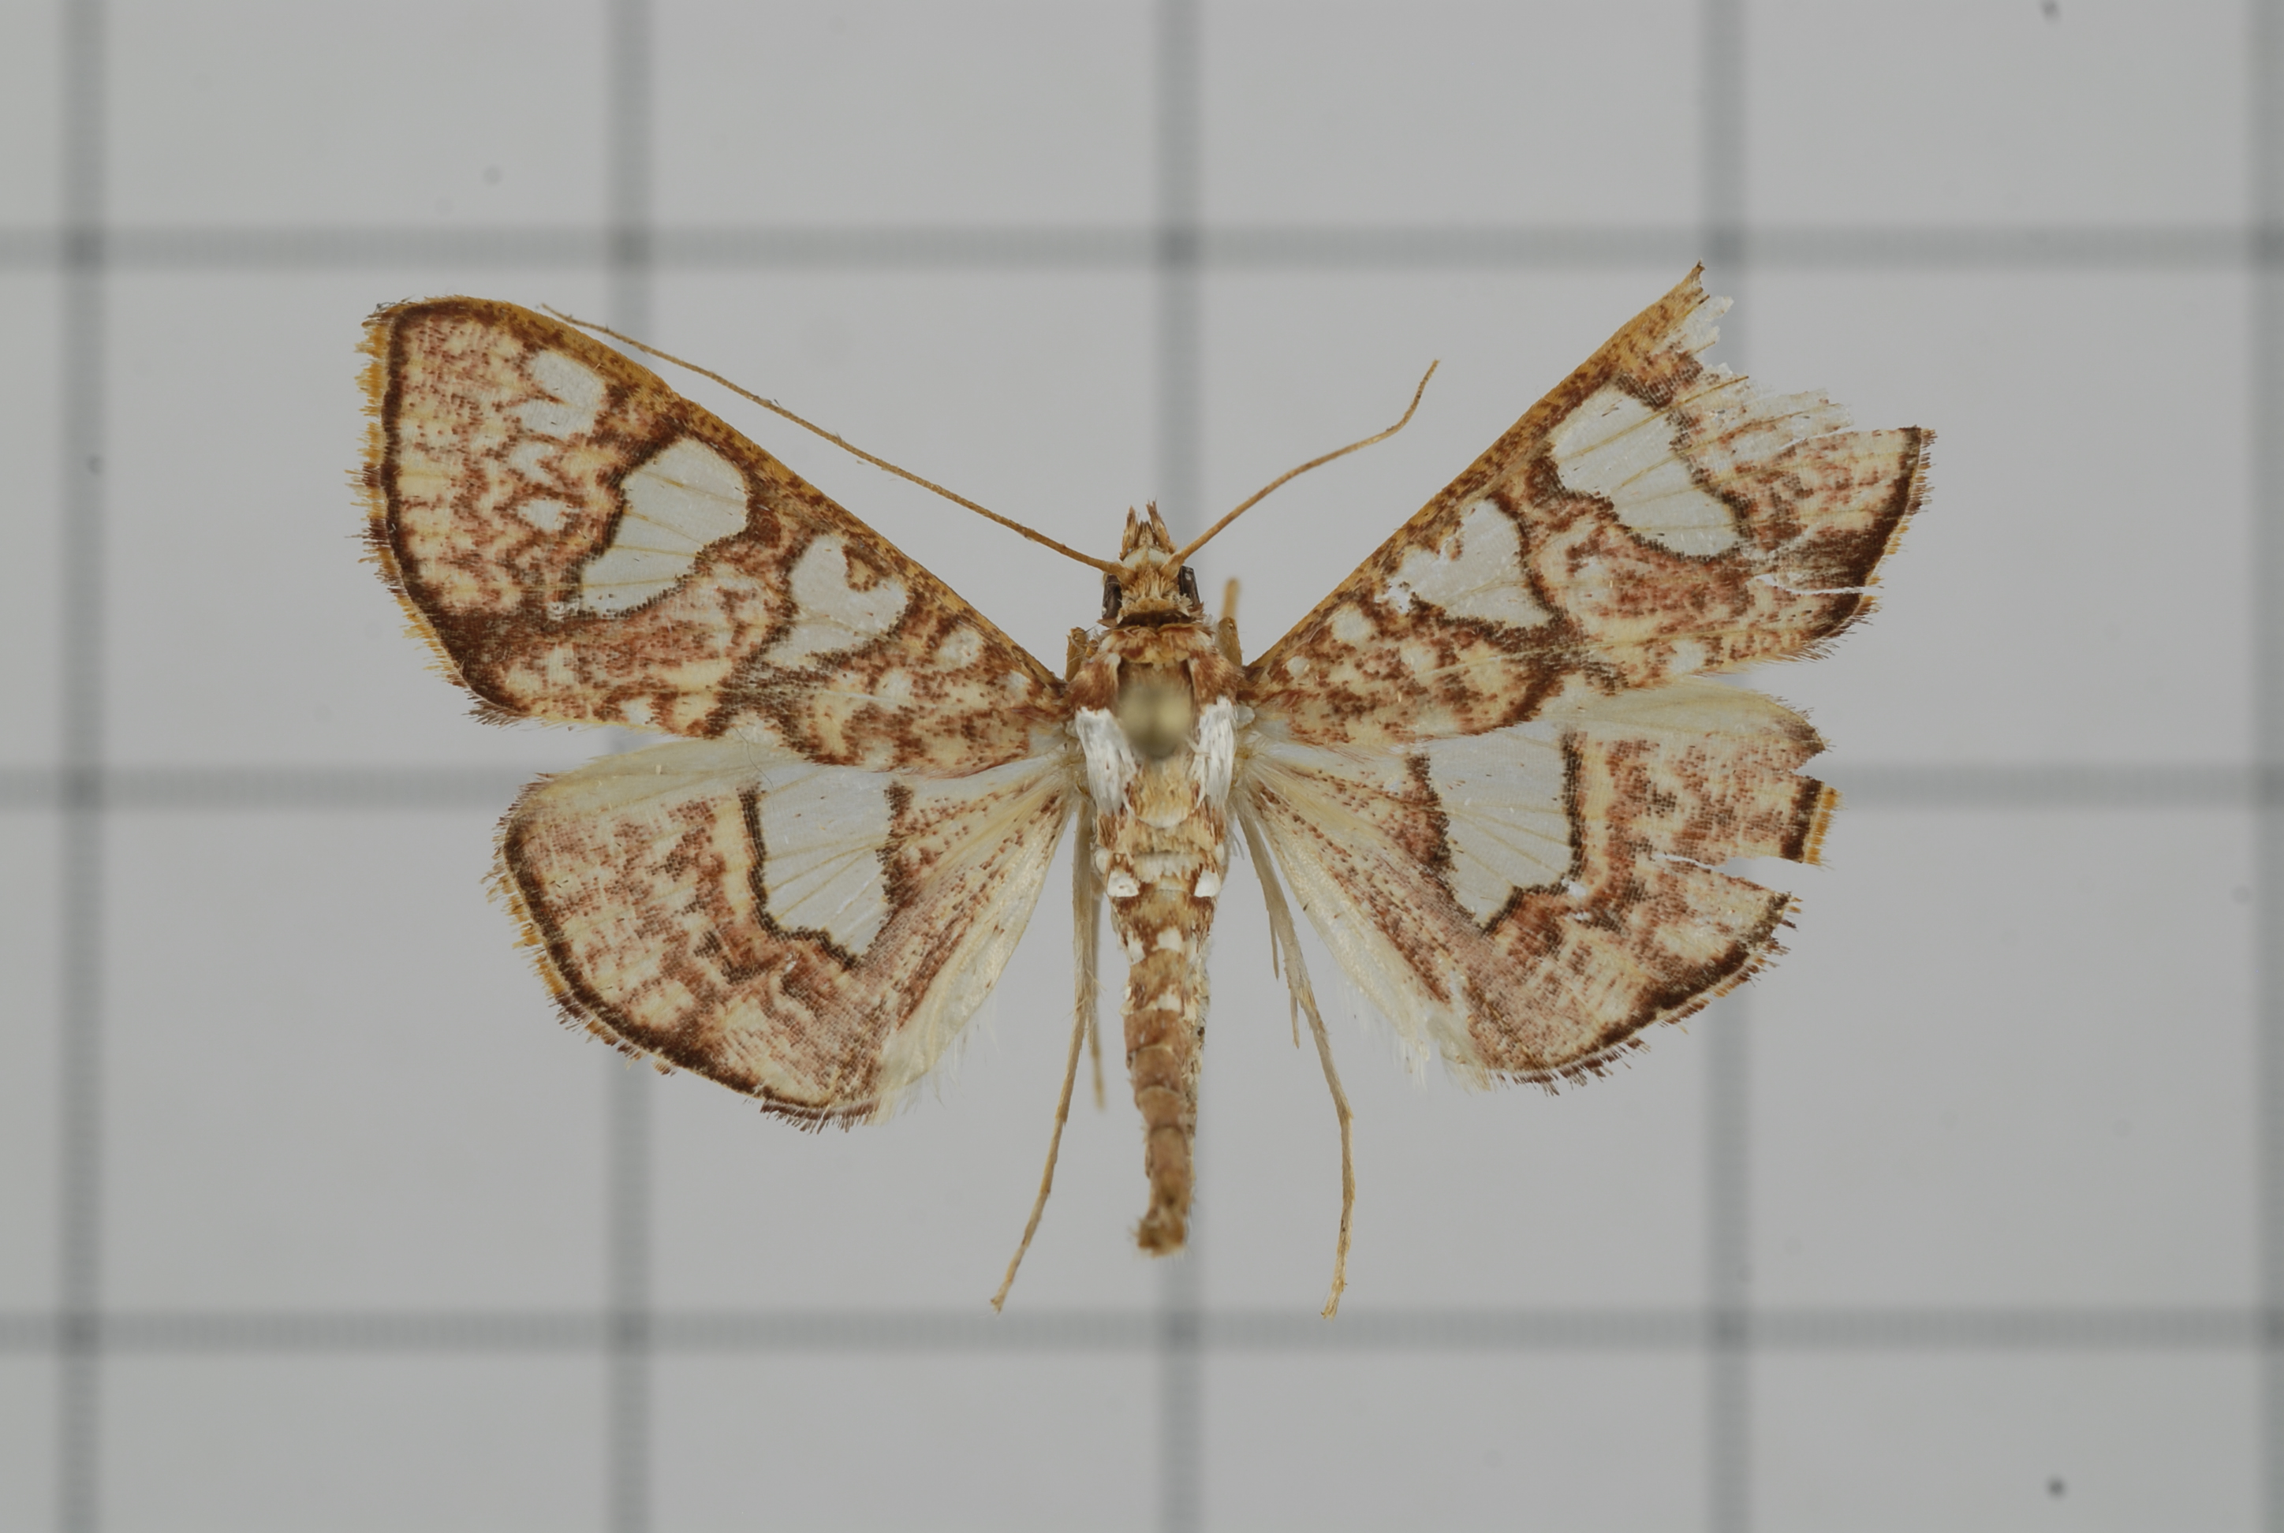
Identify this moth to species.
Glyphodes canthusalis
